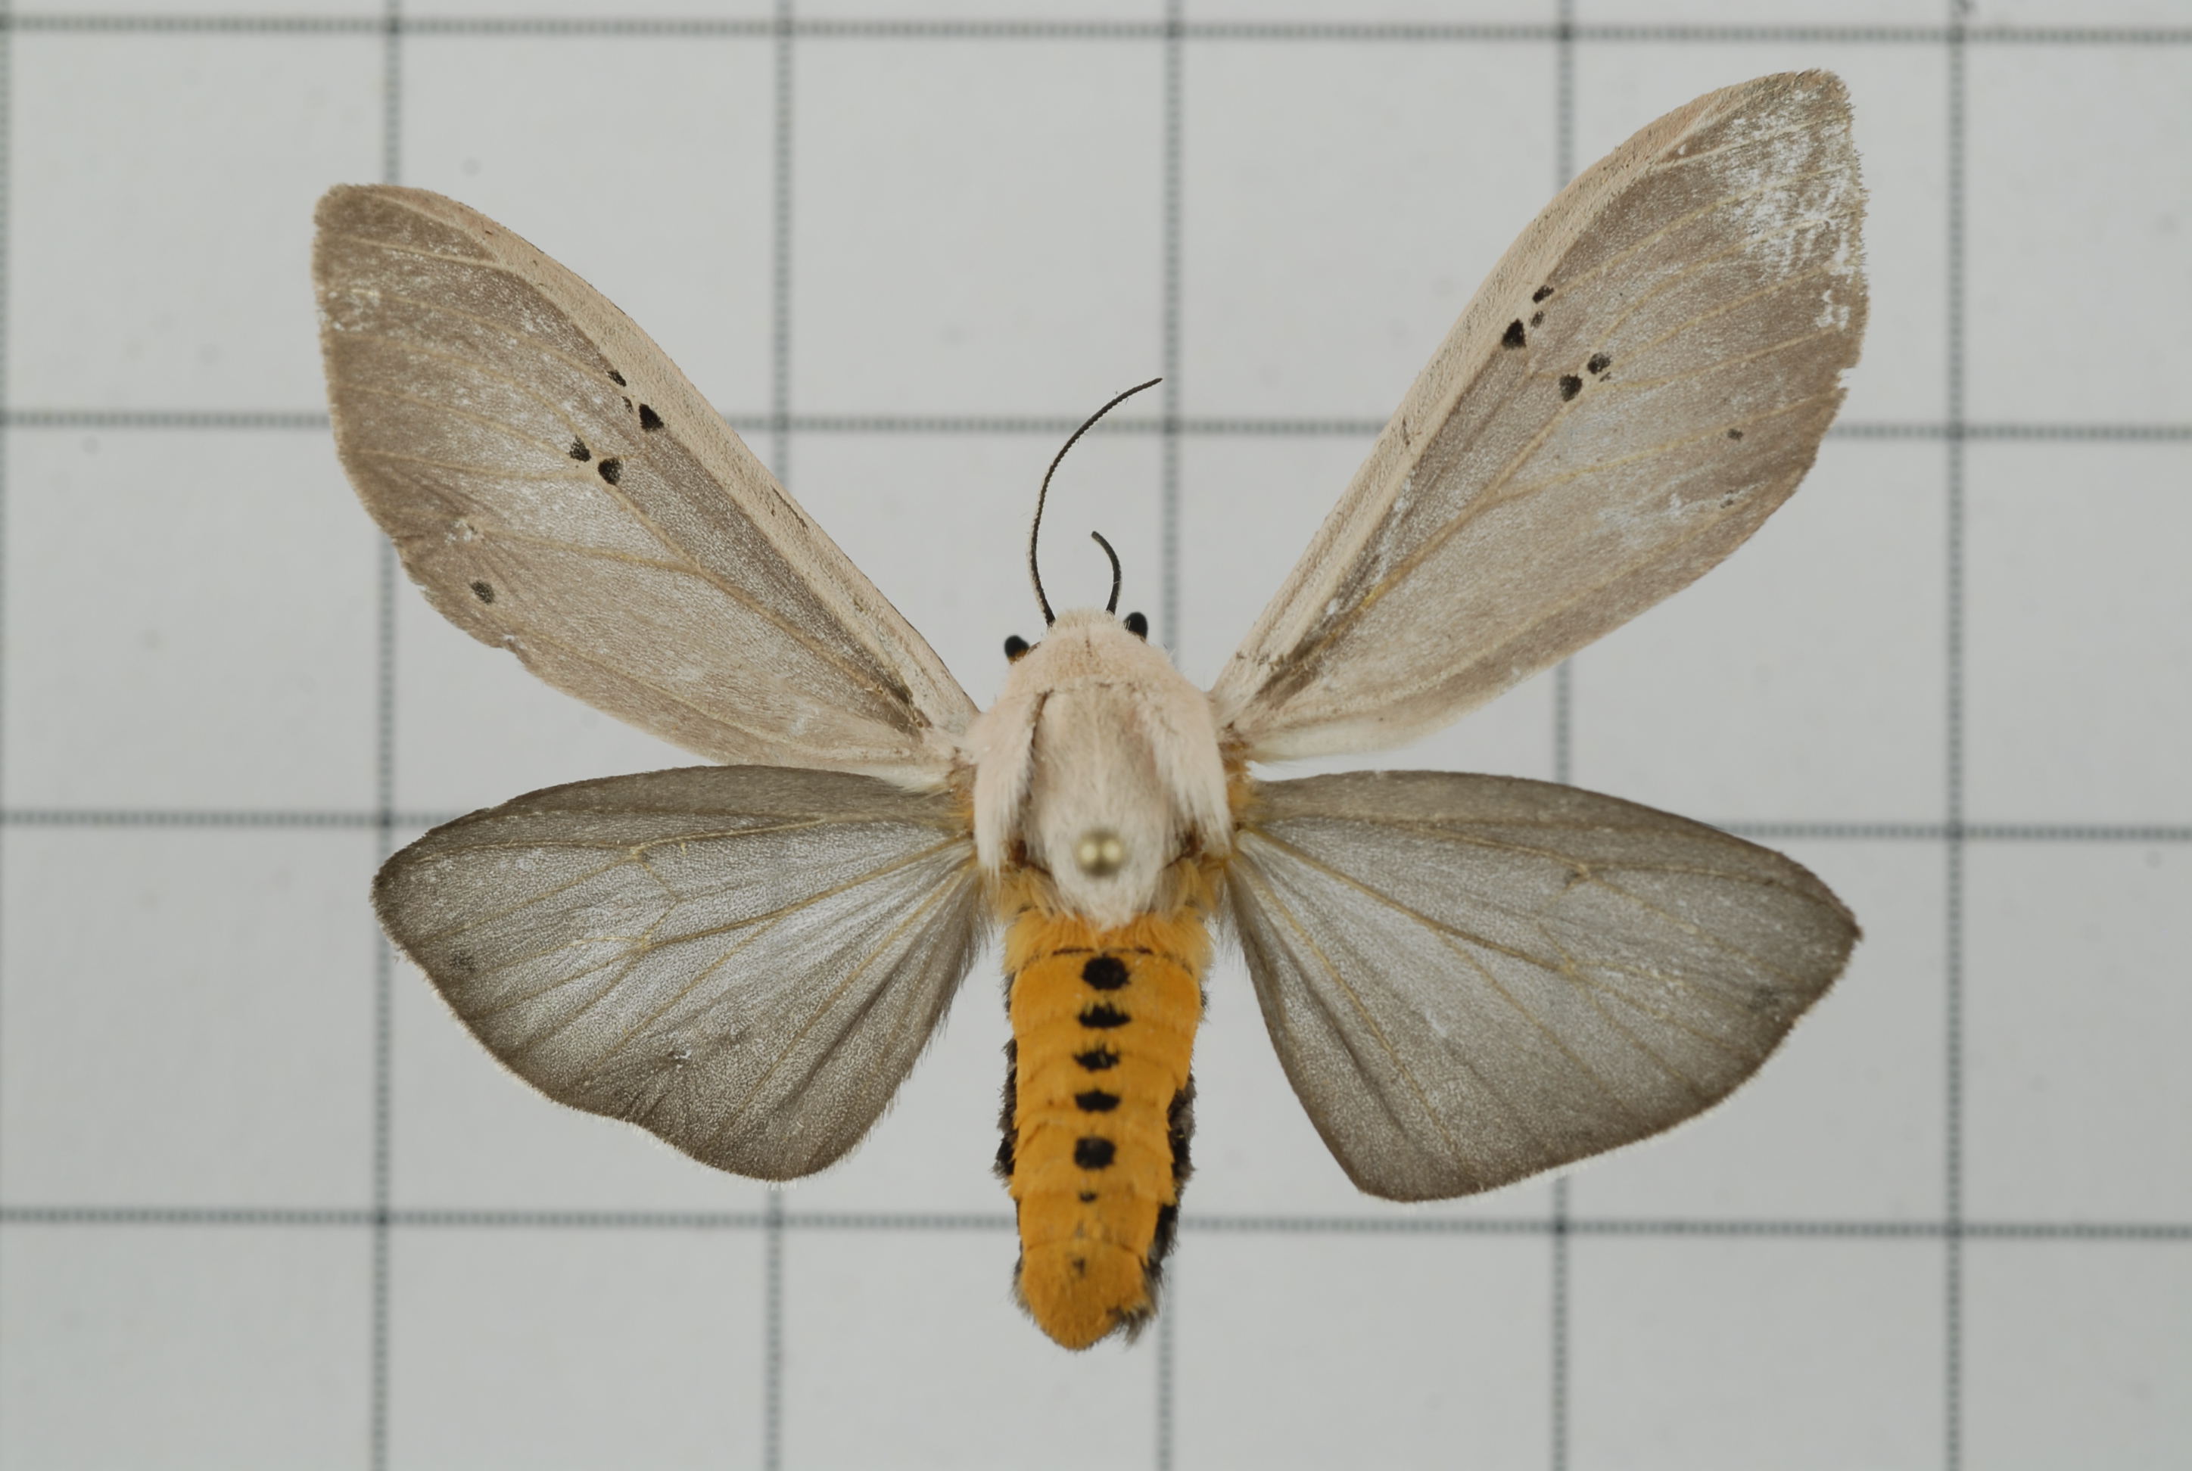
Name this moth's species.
Creatonotos transiens koni
